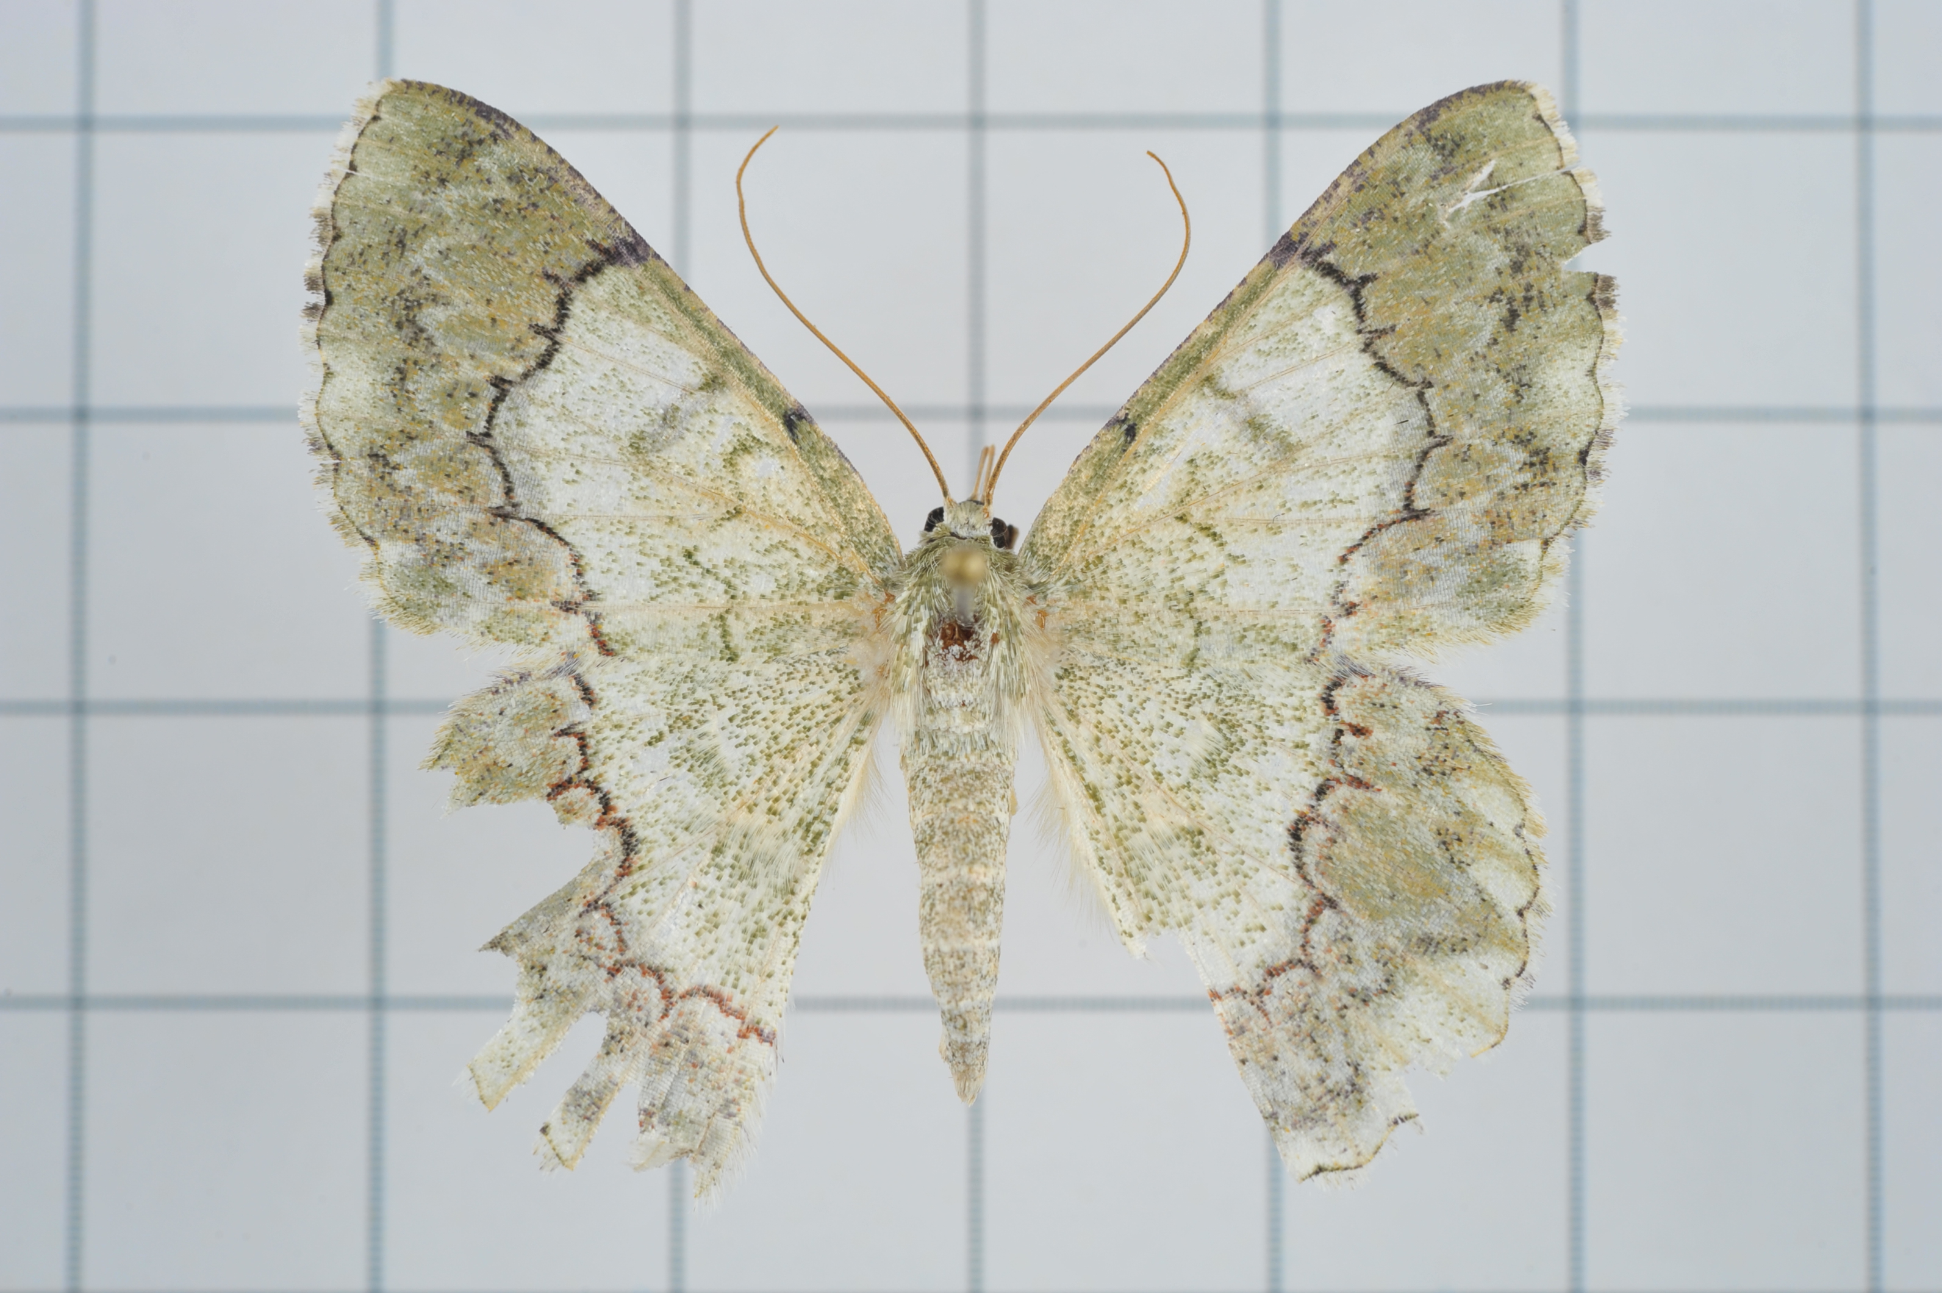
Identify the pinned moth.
Pingasa ruginaria pacifica
